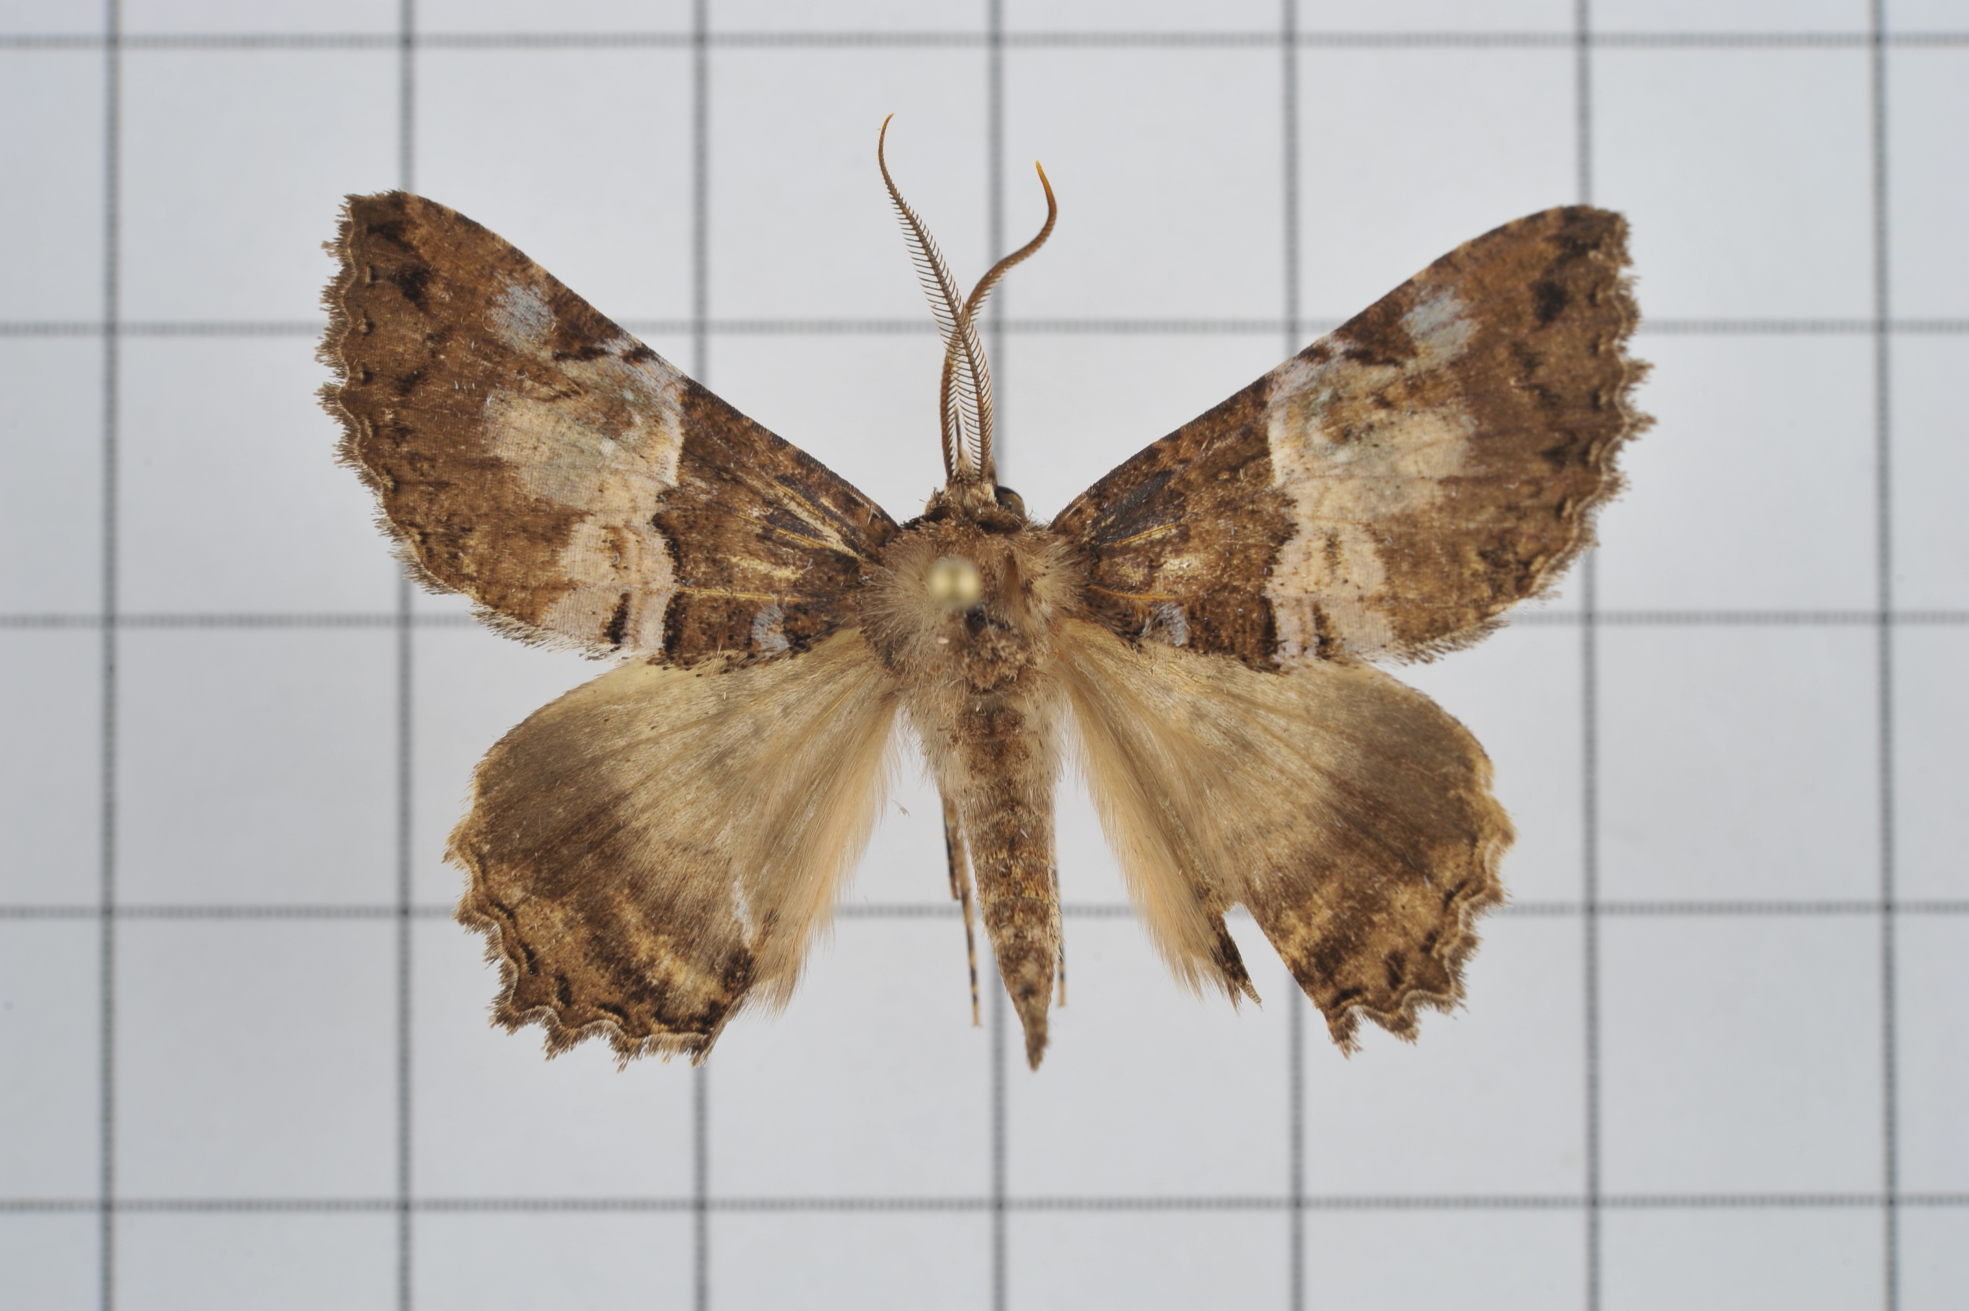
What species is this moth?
Daddala lucilla
